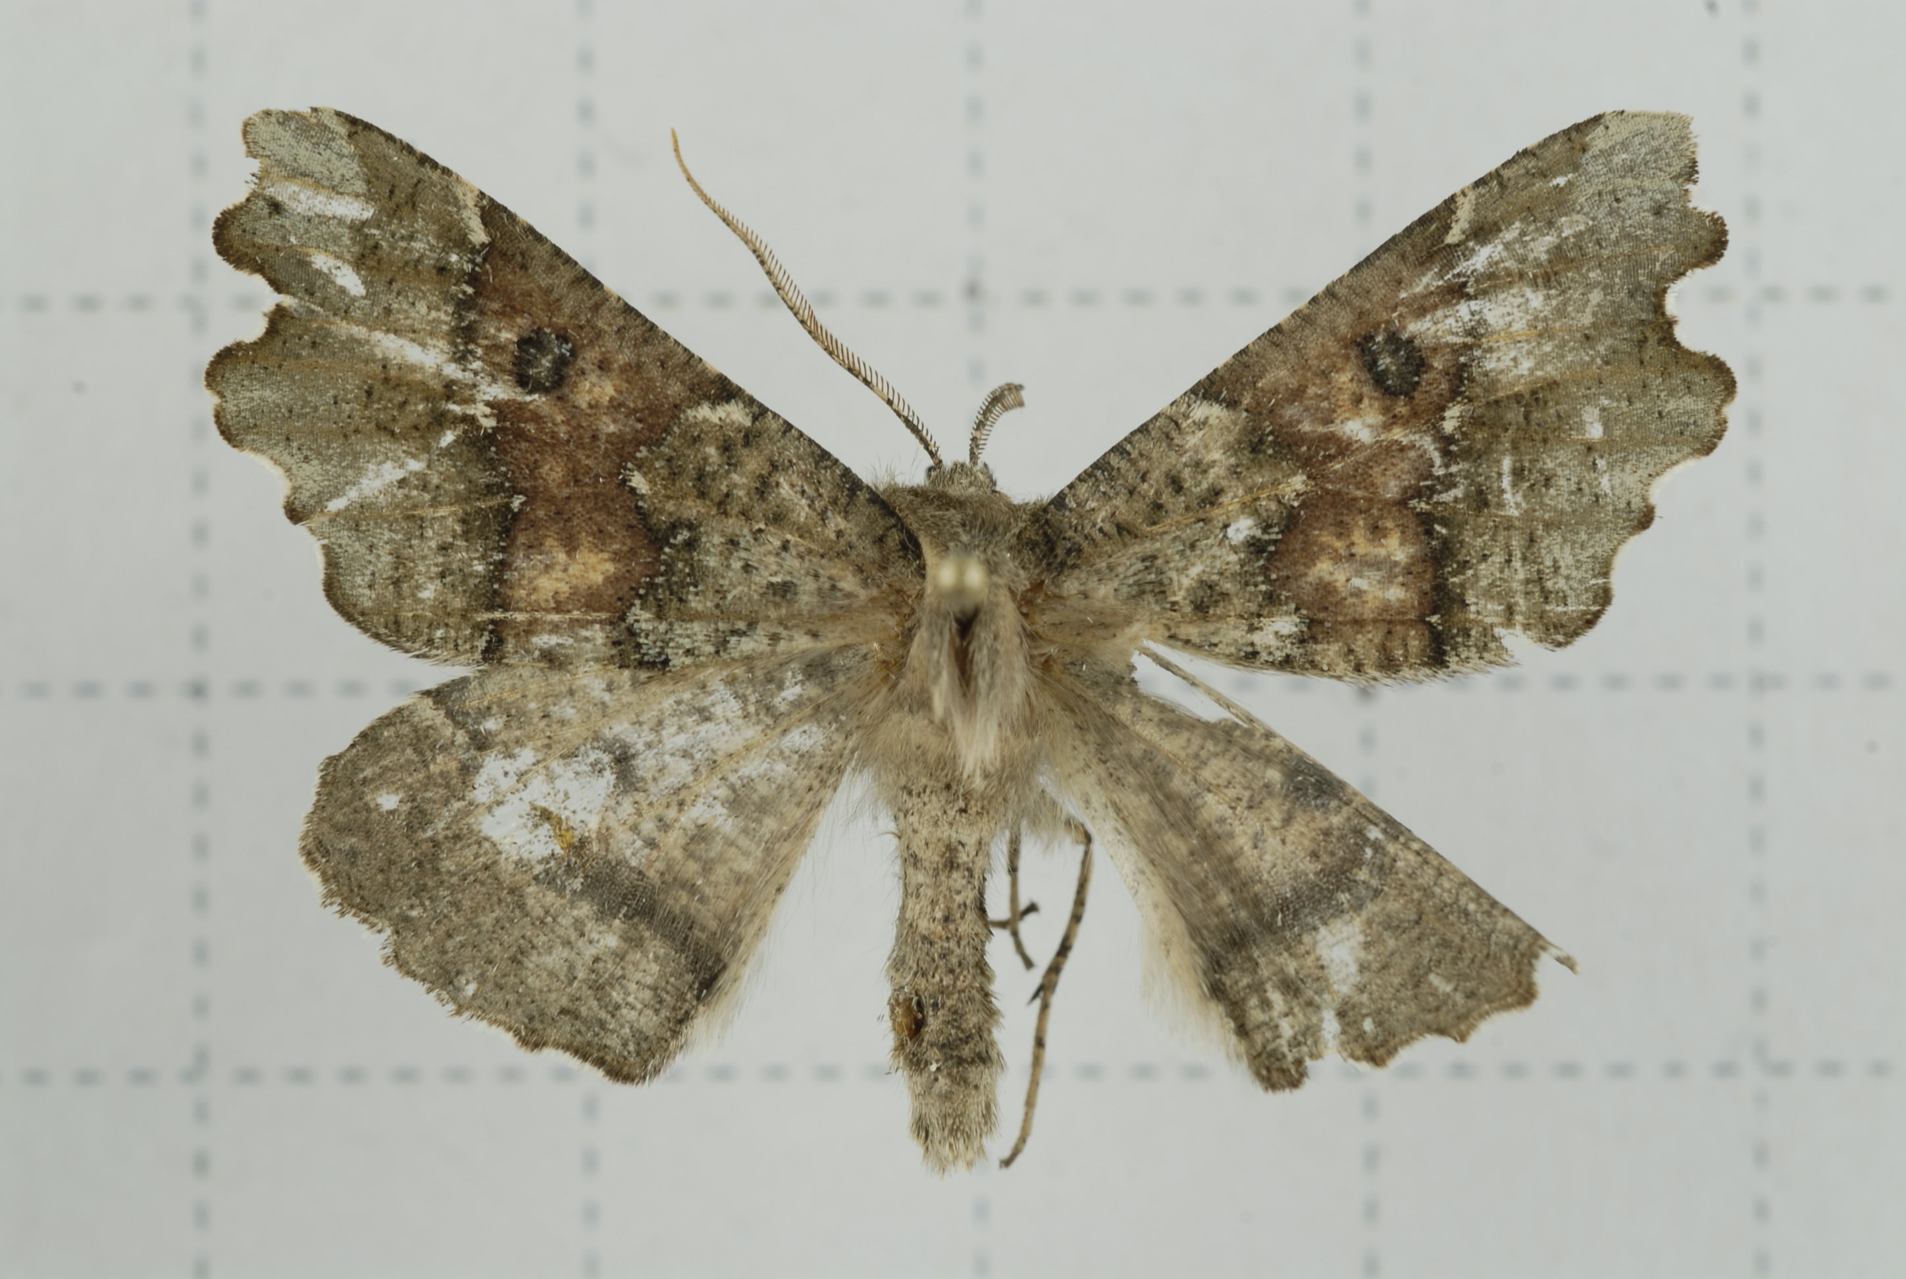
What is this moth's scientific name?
Odontopera insulata insulata
